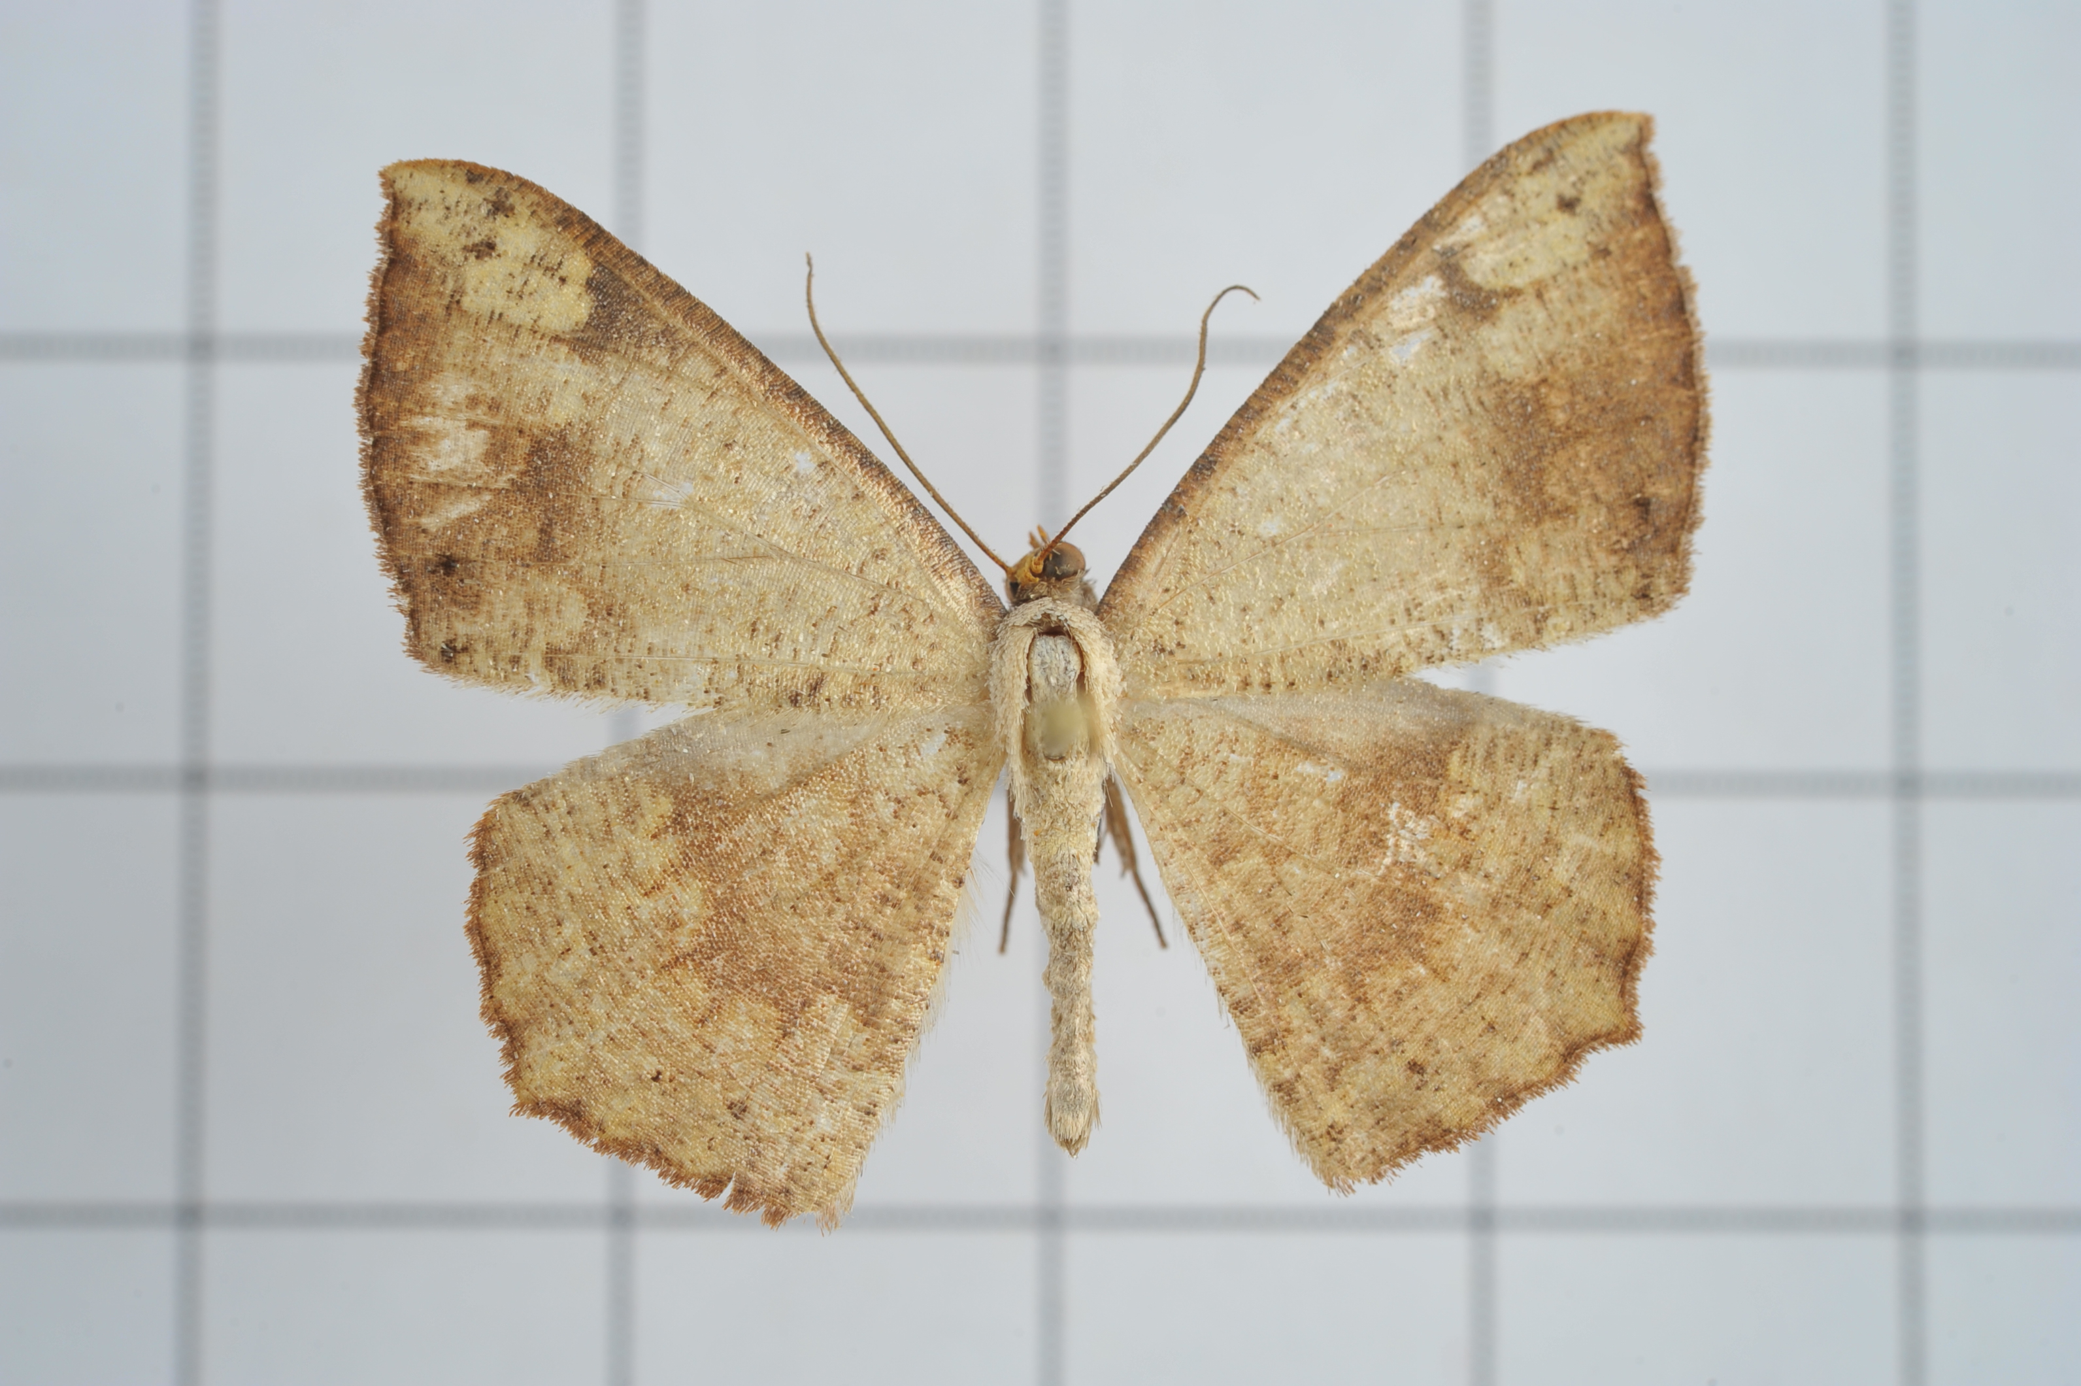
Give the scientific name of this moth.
Peratostega deletaria deletaria
